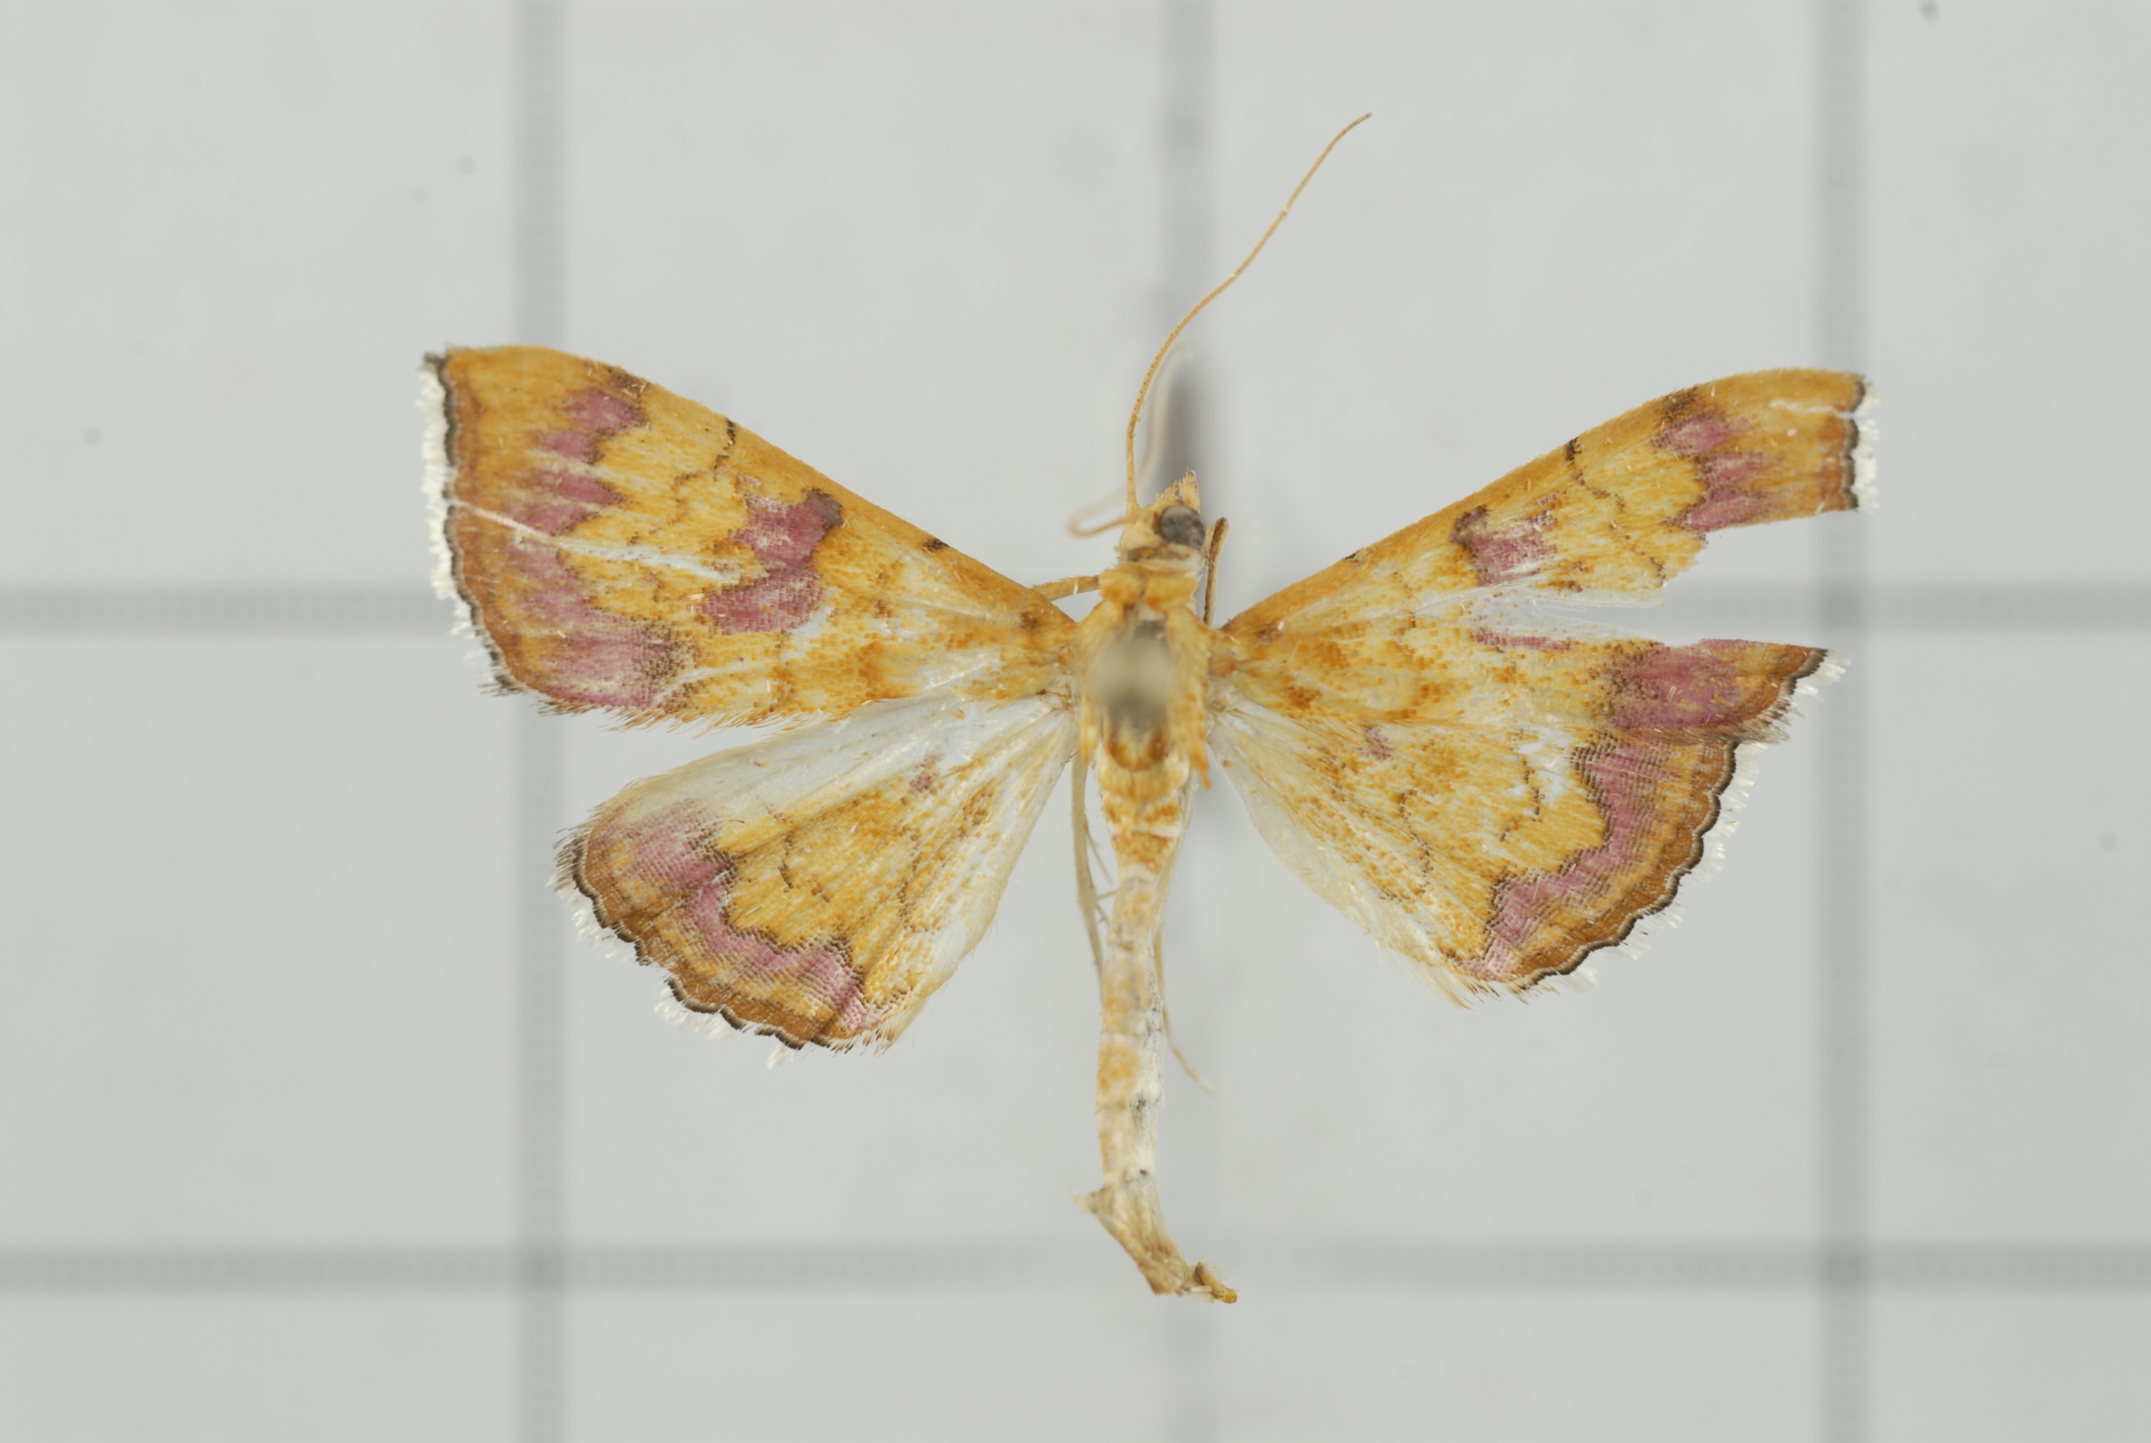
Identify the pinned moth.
Isocentris filalis
